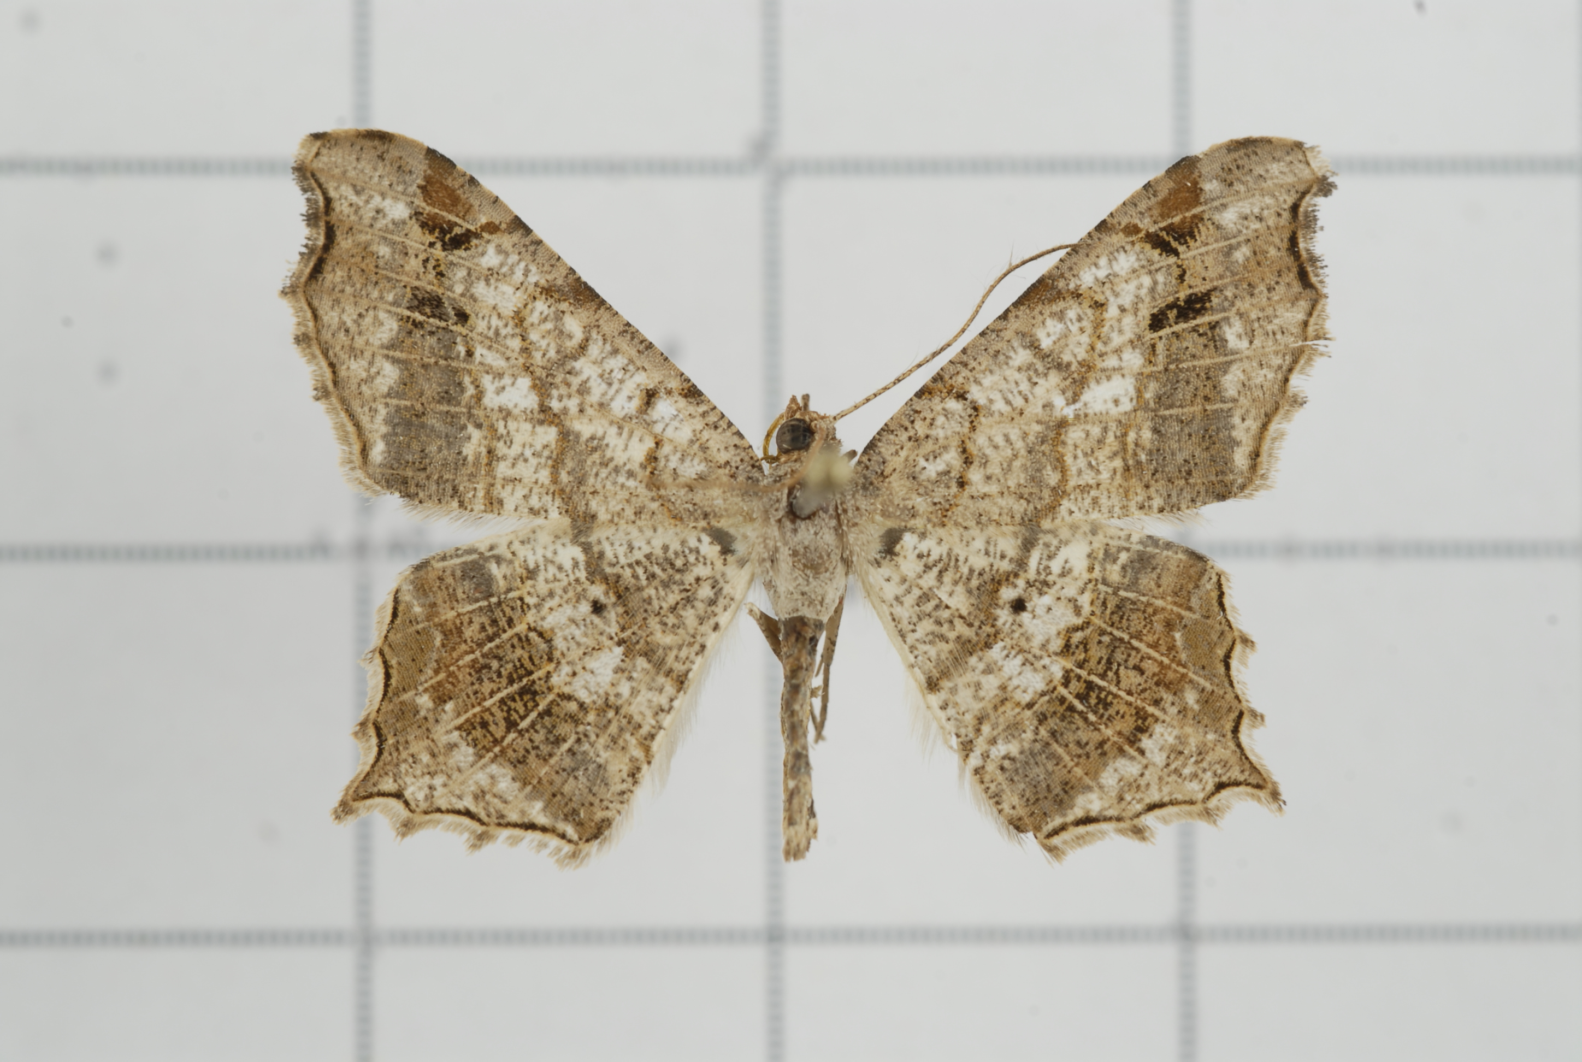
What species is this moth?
Chiasmia emersaria
